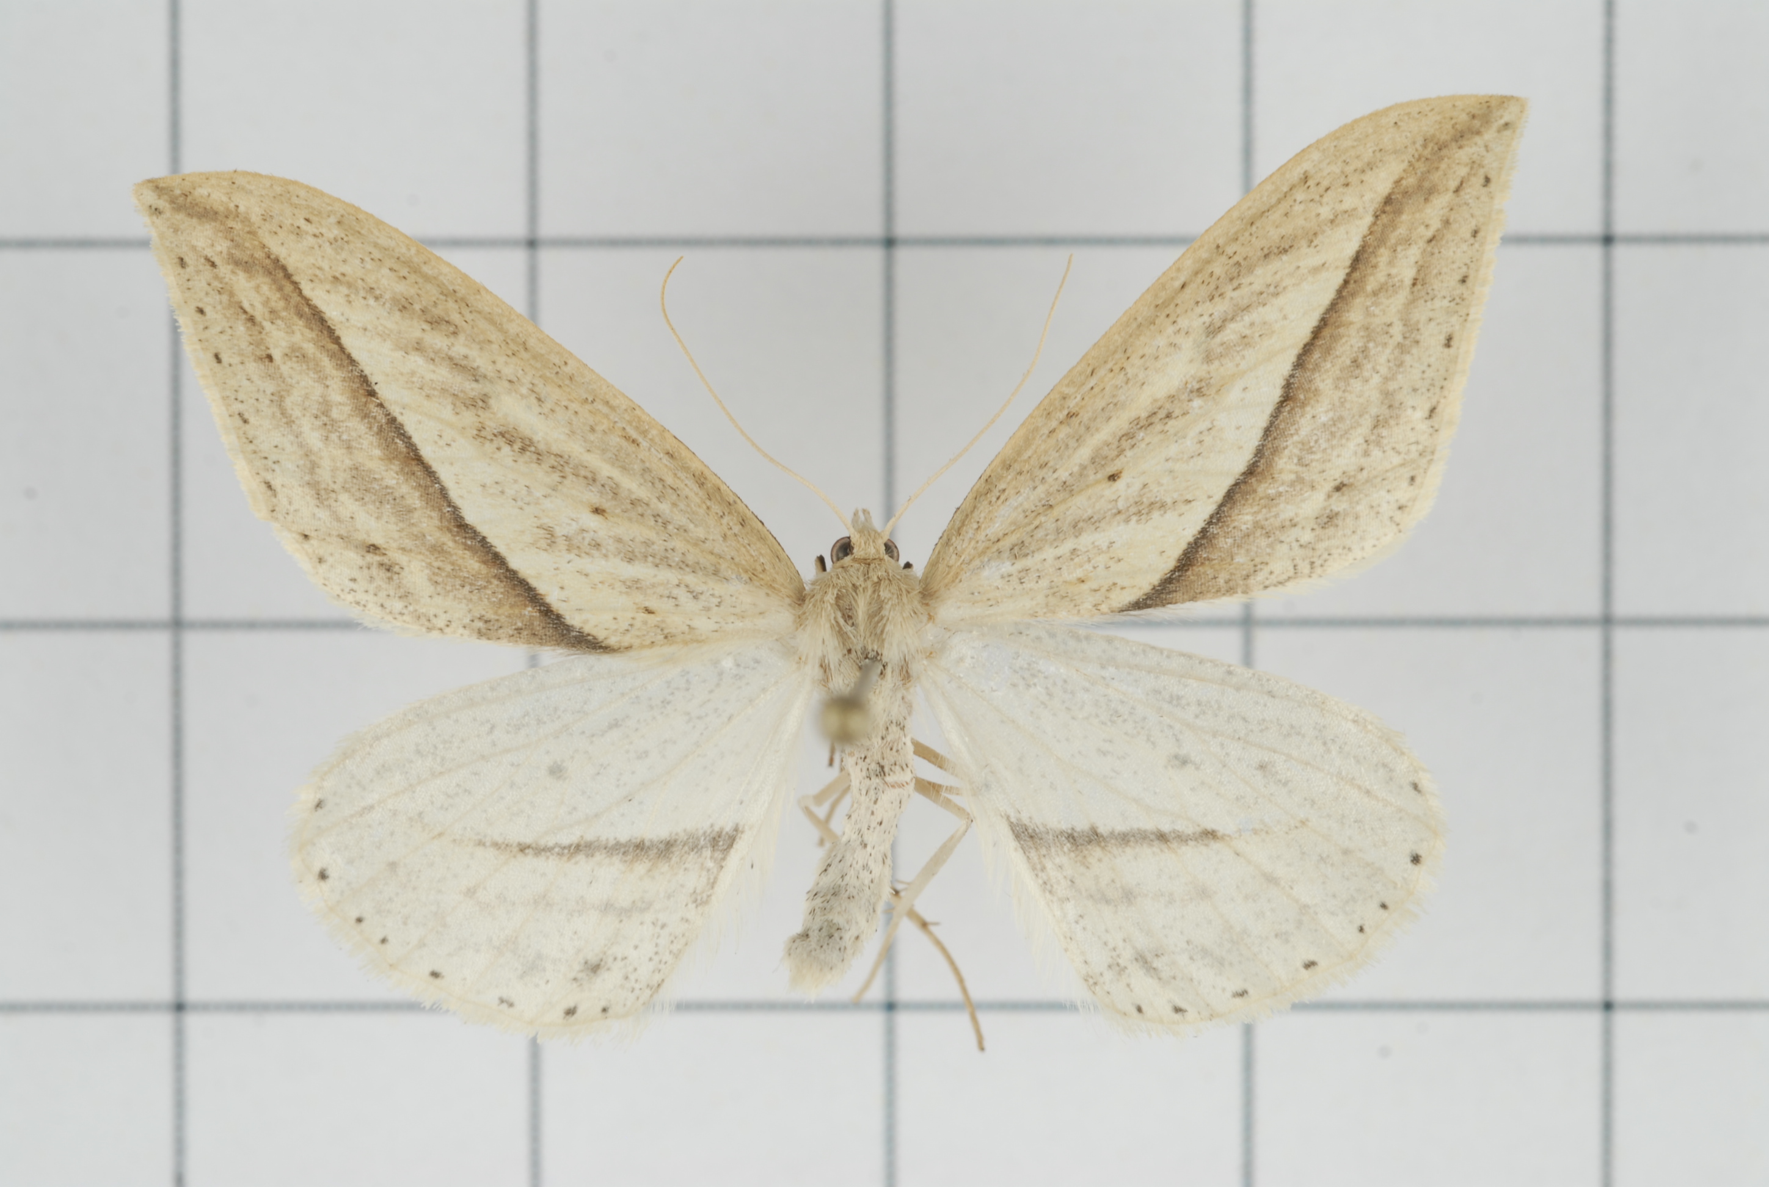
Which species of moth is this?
Loxaspilates arrizanaria
